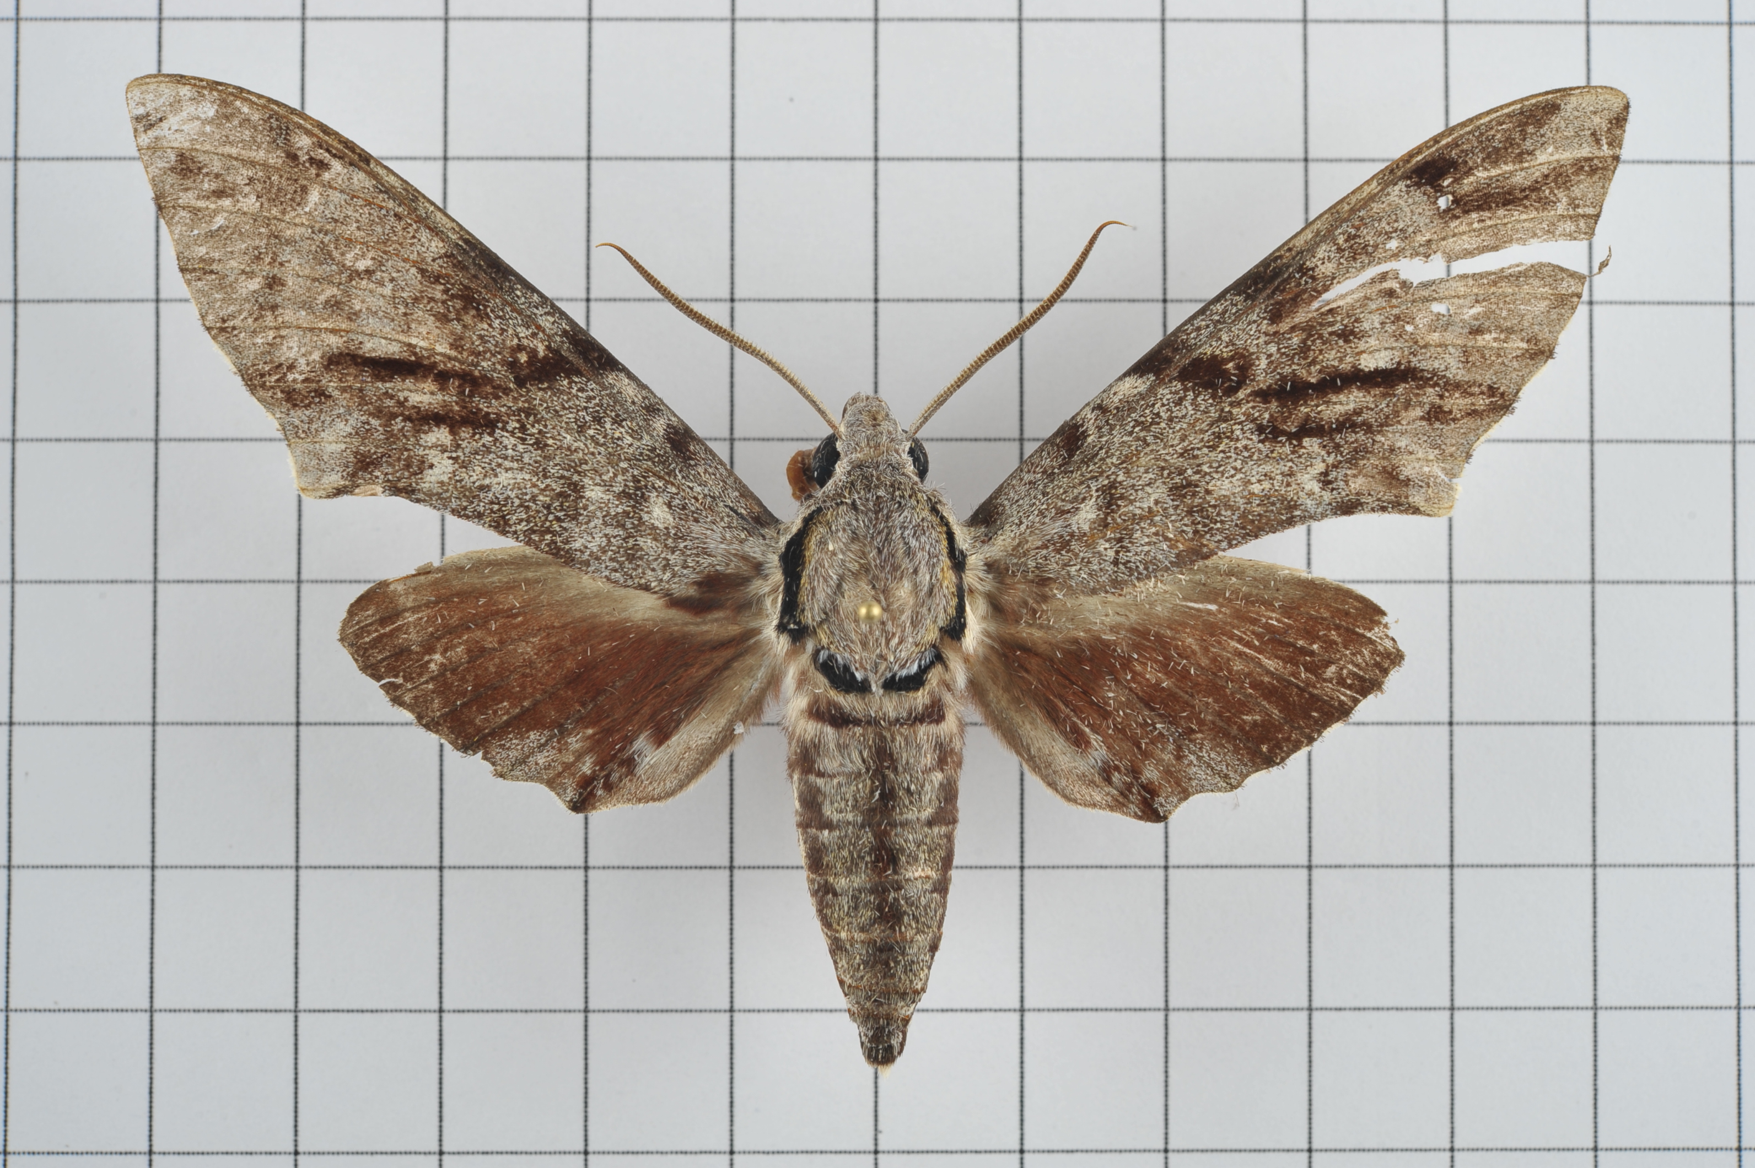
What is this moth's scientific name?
Notonagemia analis analis
